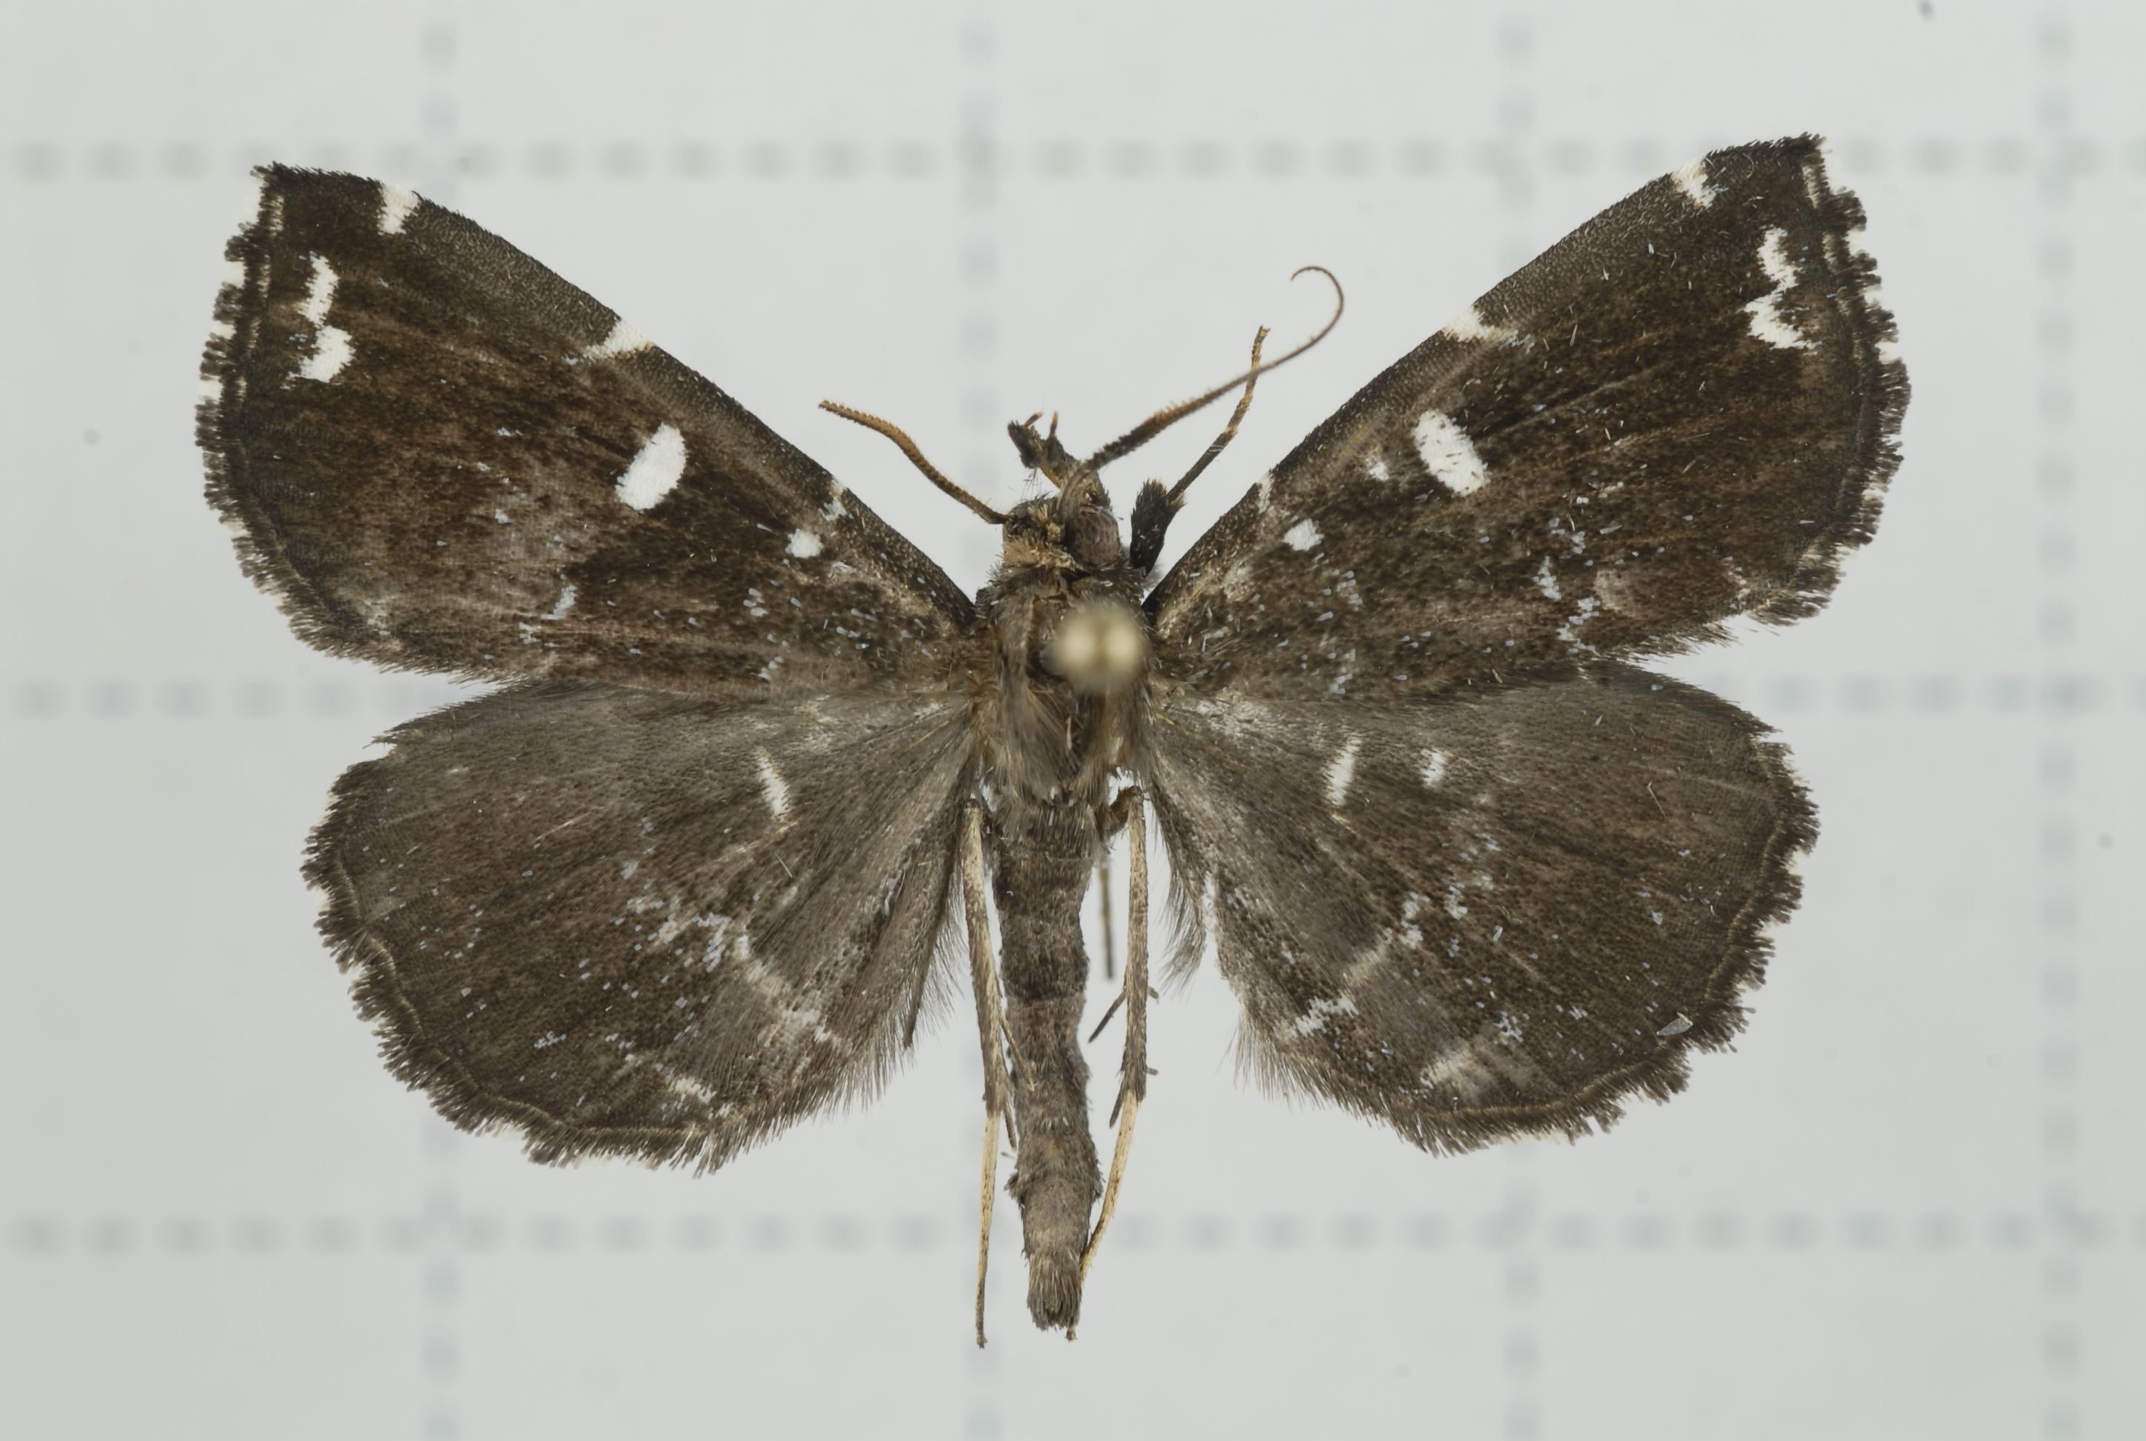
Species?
Adrapsa simplex
